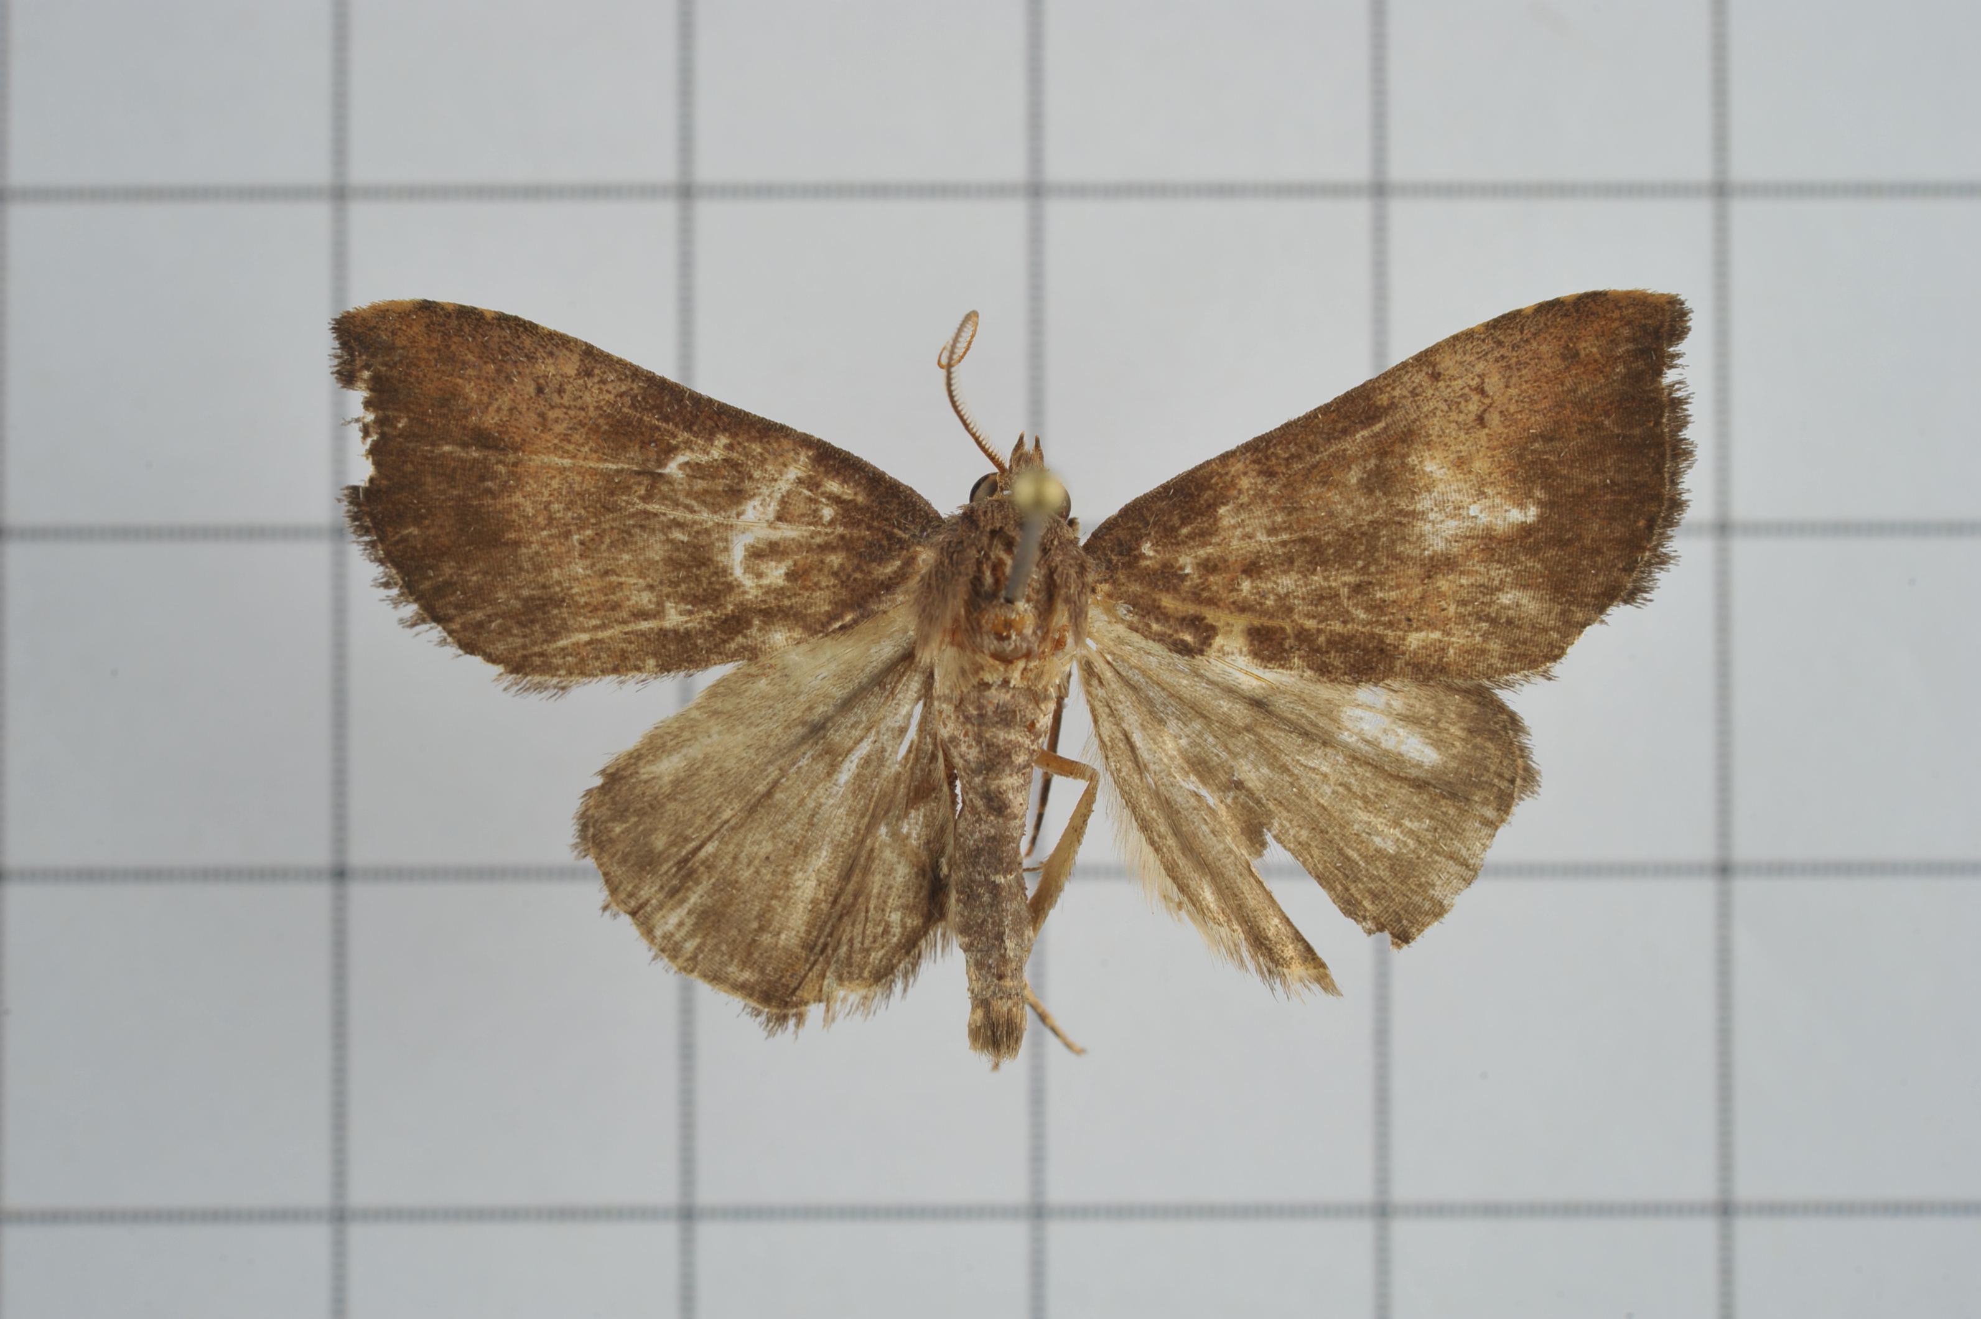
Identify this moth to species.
Scedopla umbrosa
